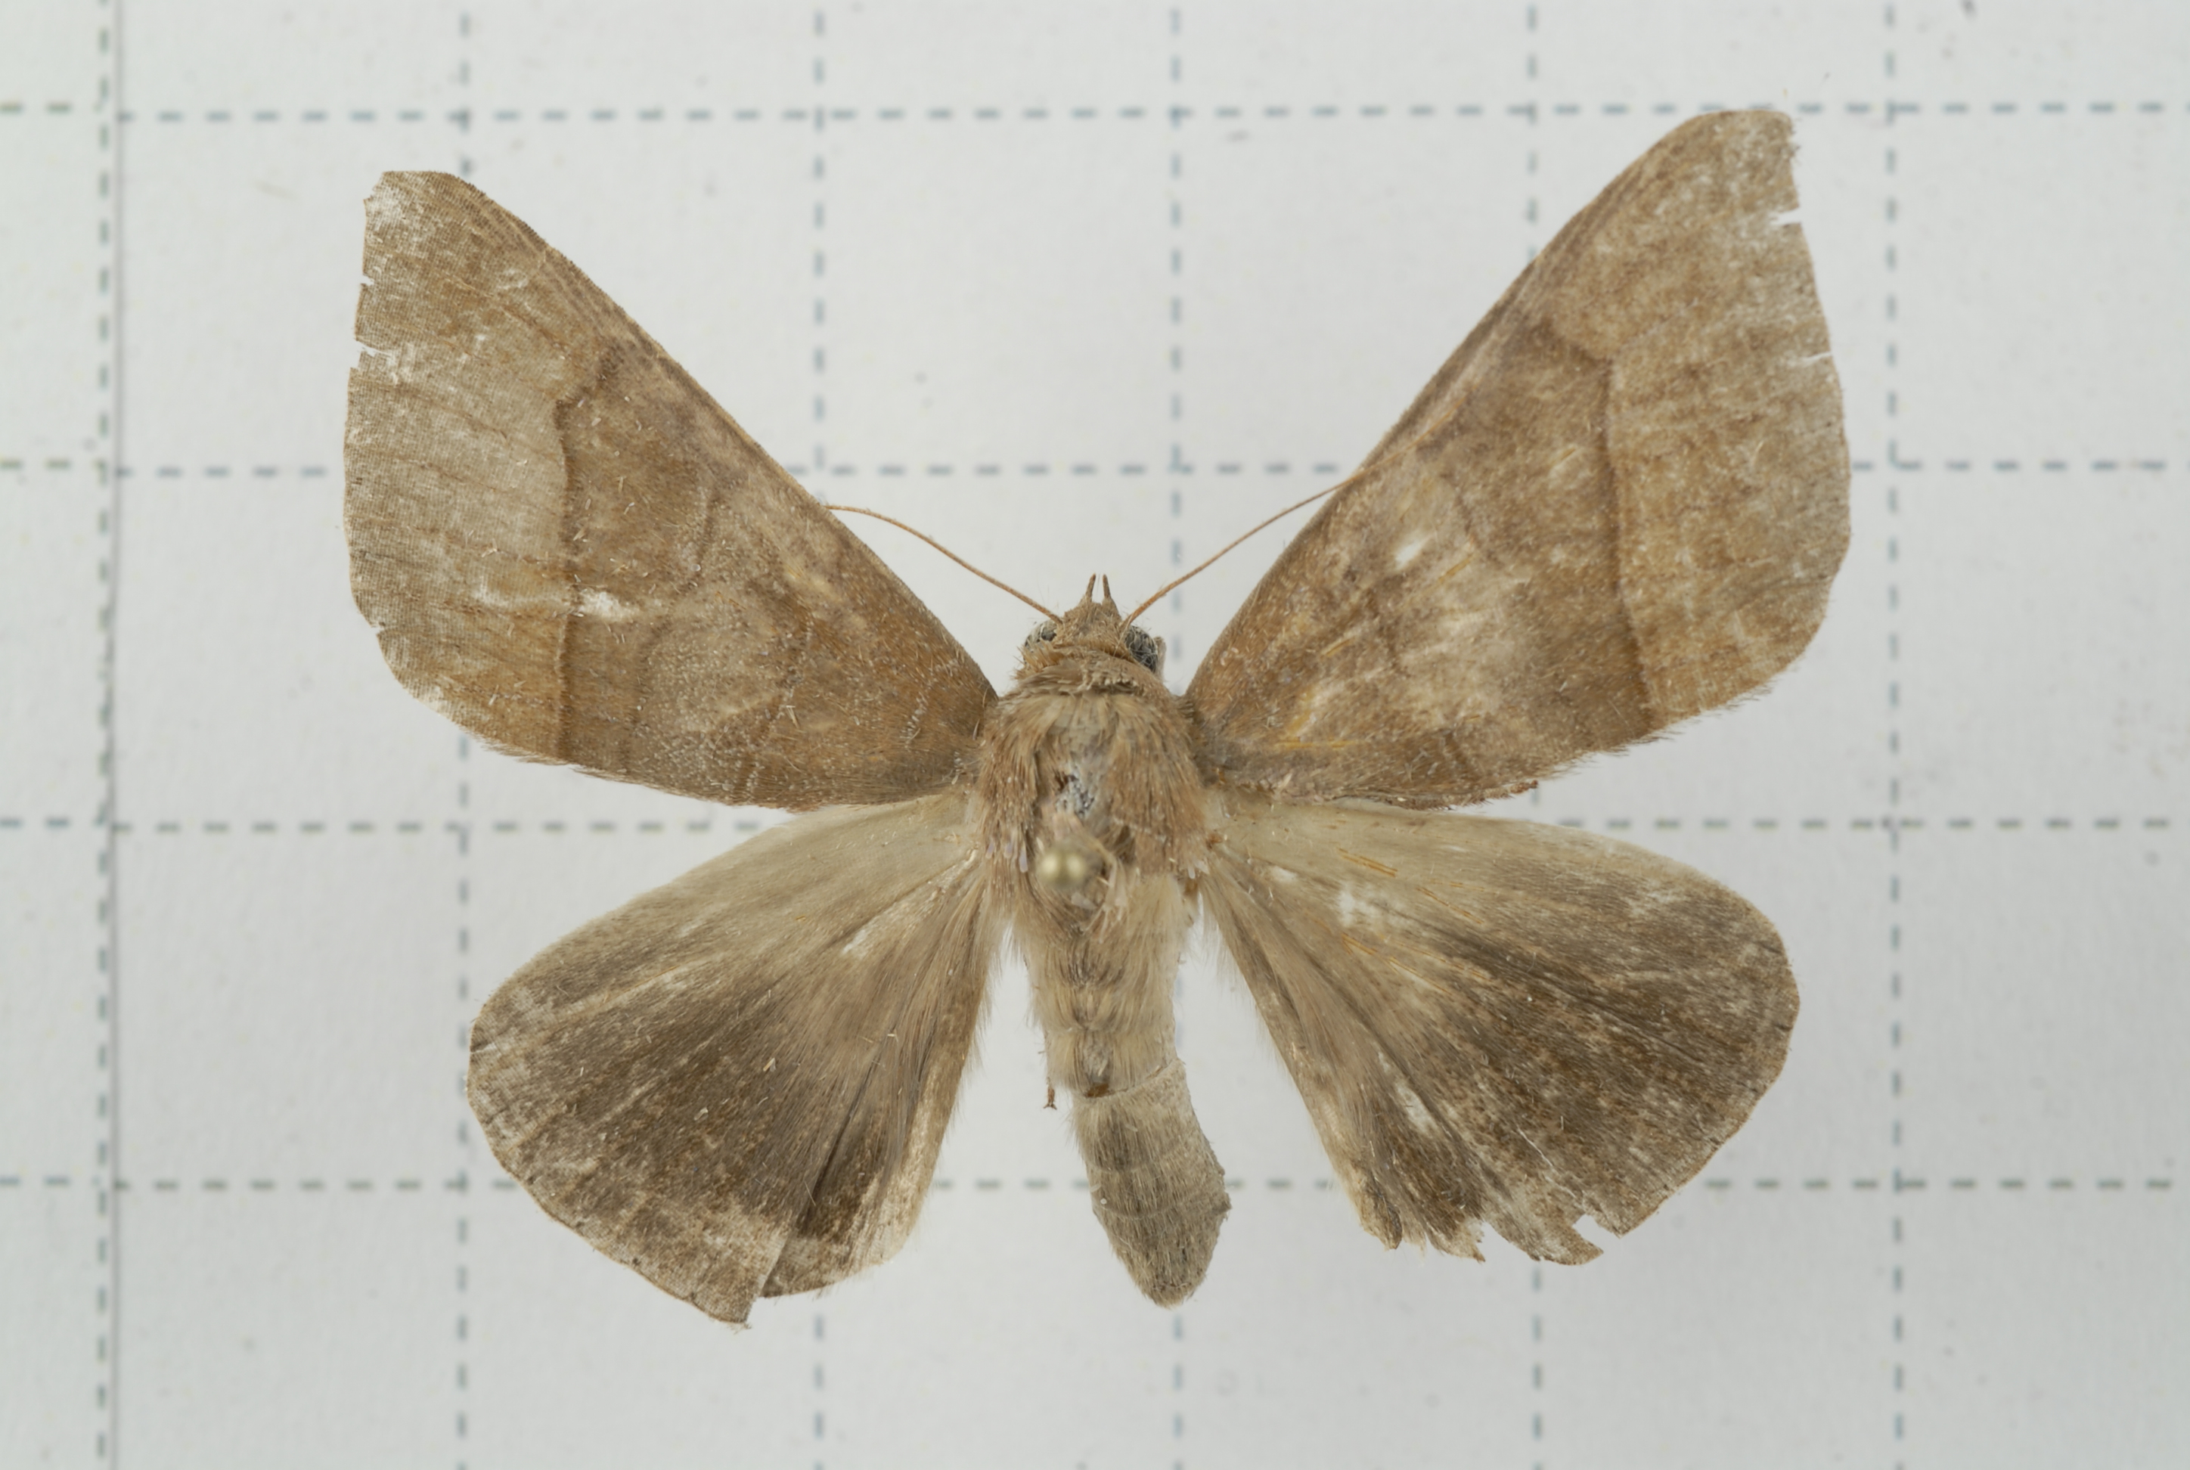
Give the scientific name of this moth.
Bastilla absentimacula
